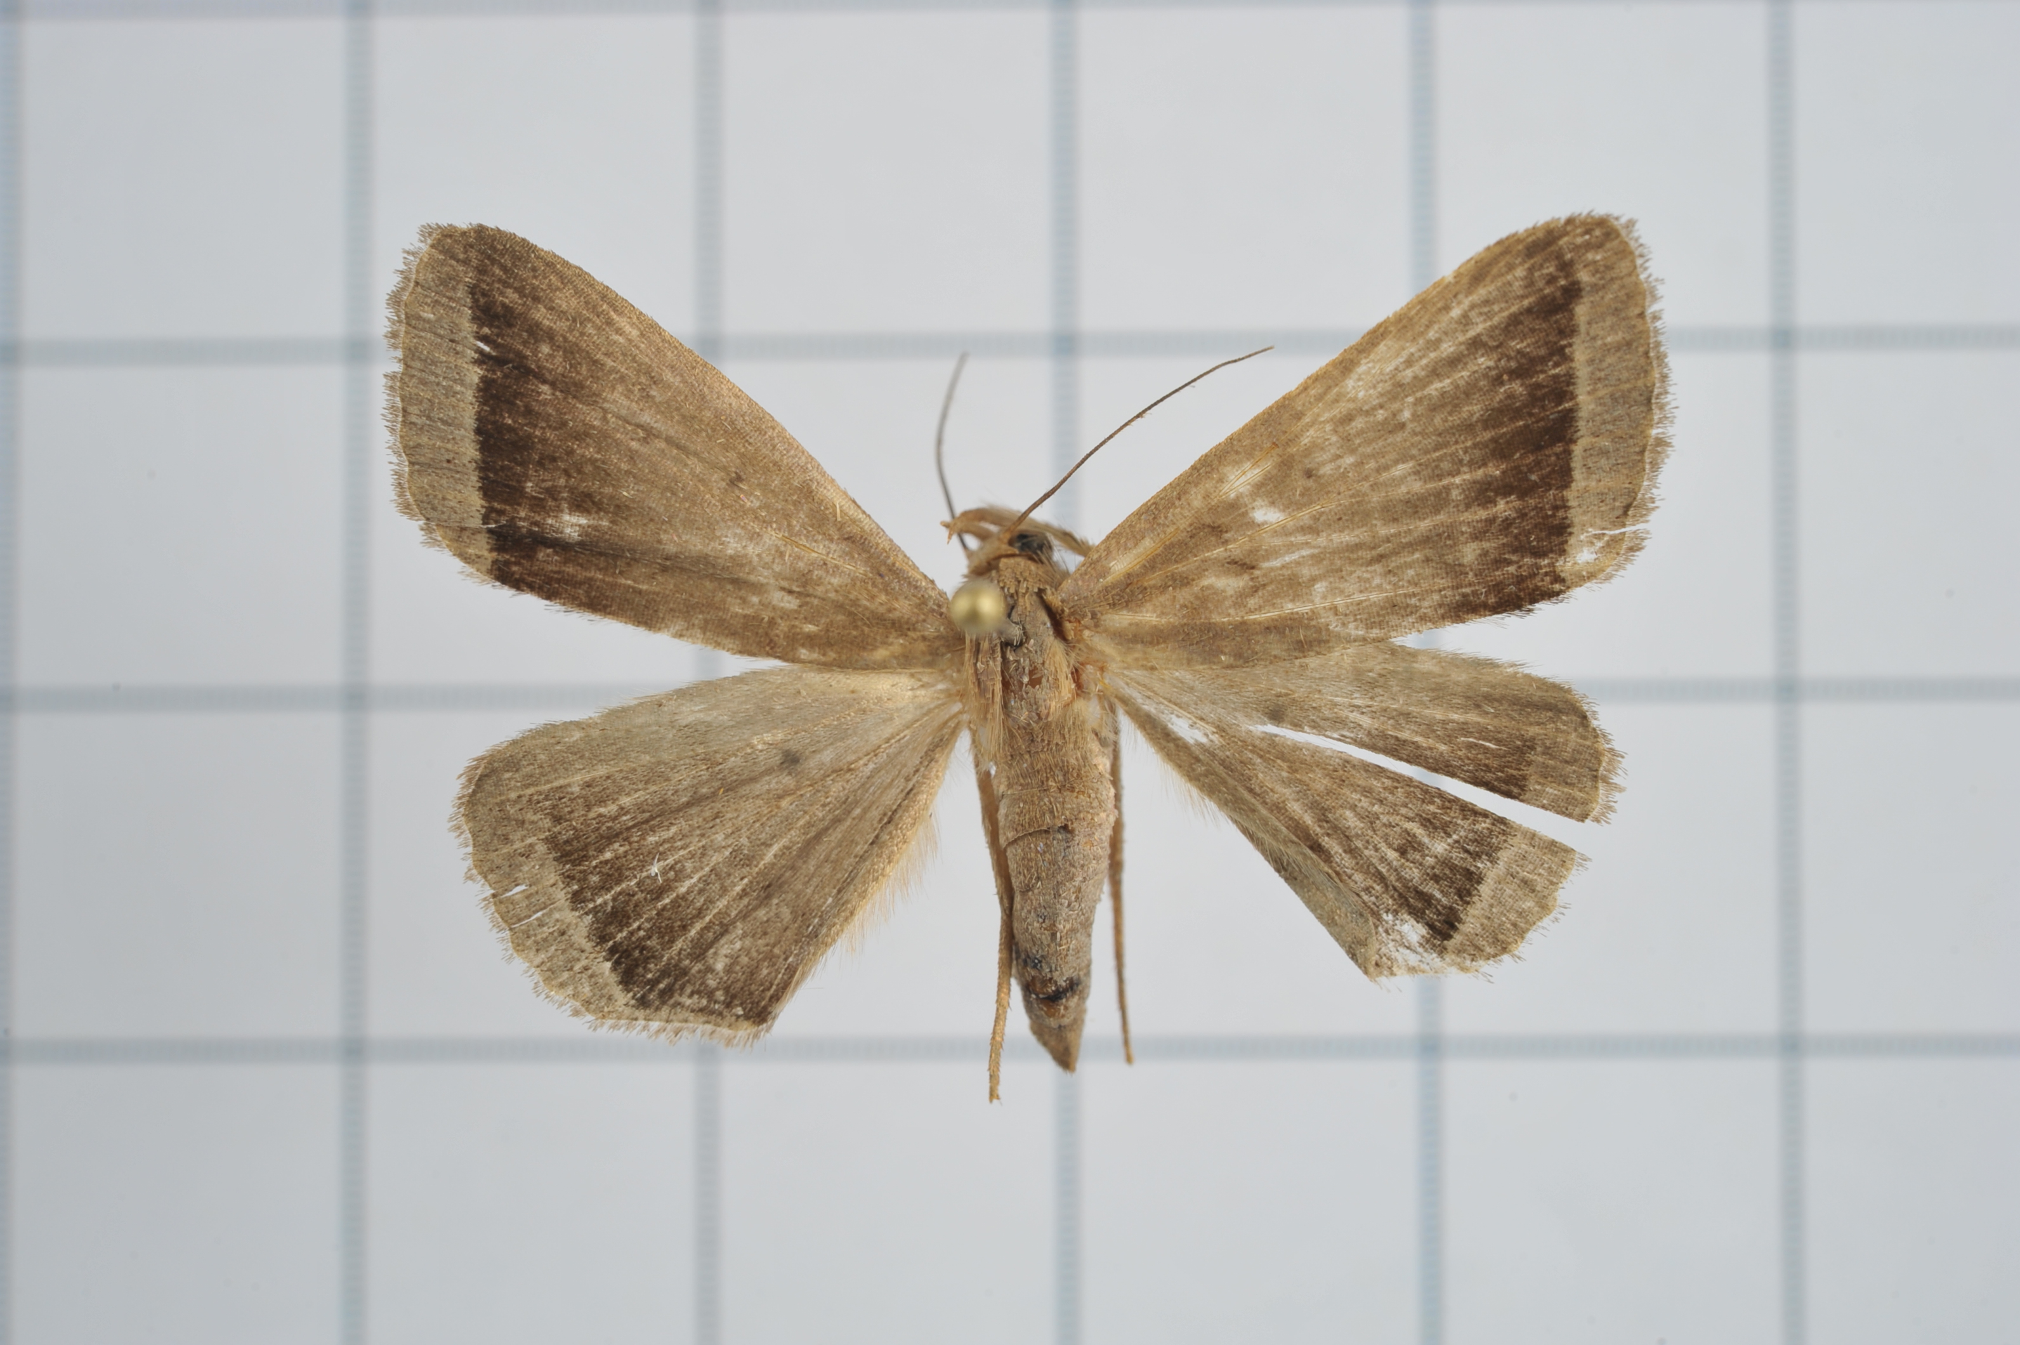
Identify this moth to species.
Simplicia bimarginata
